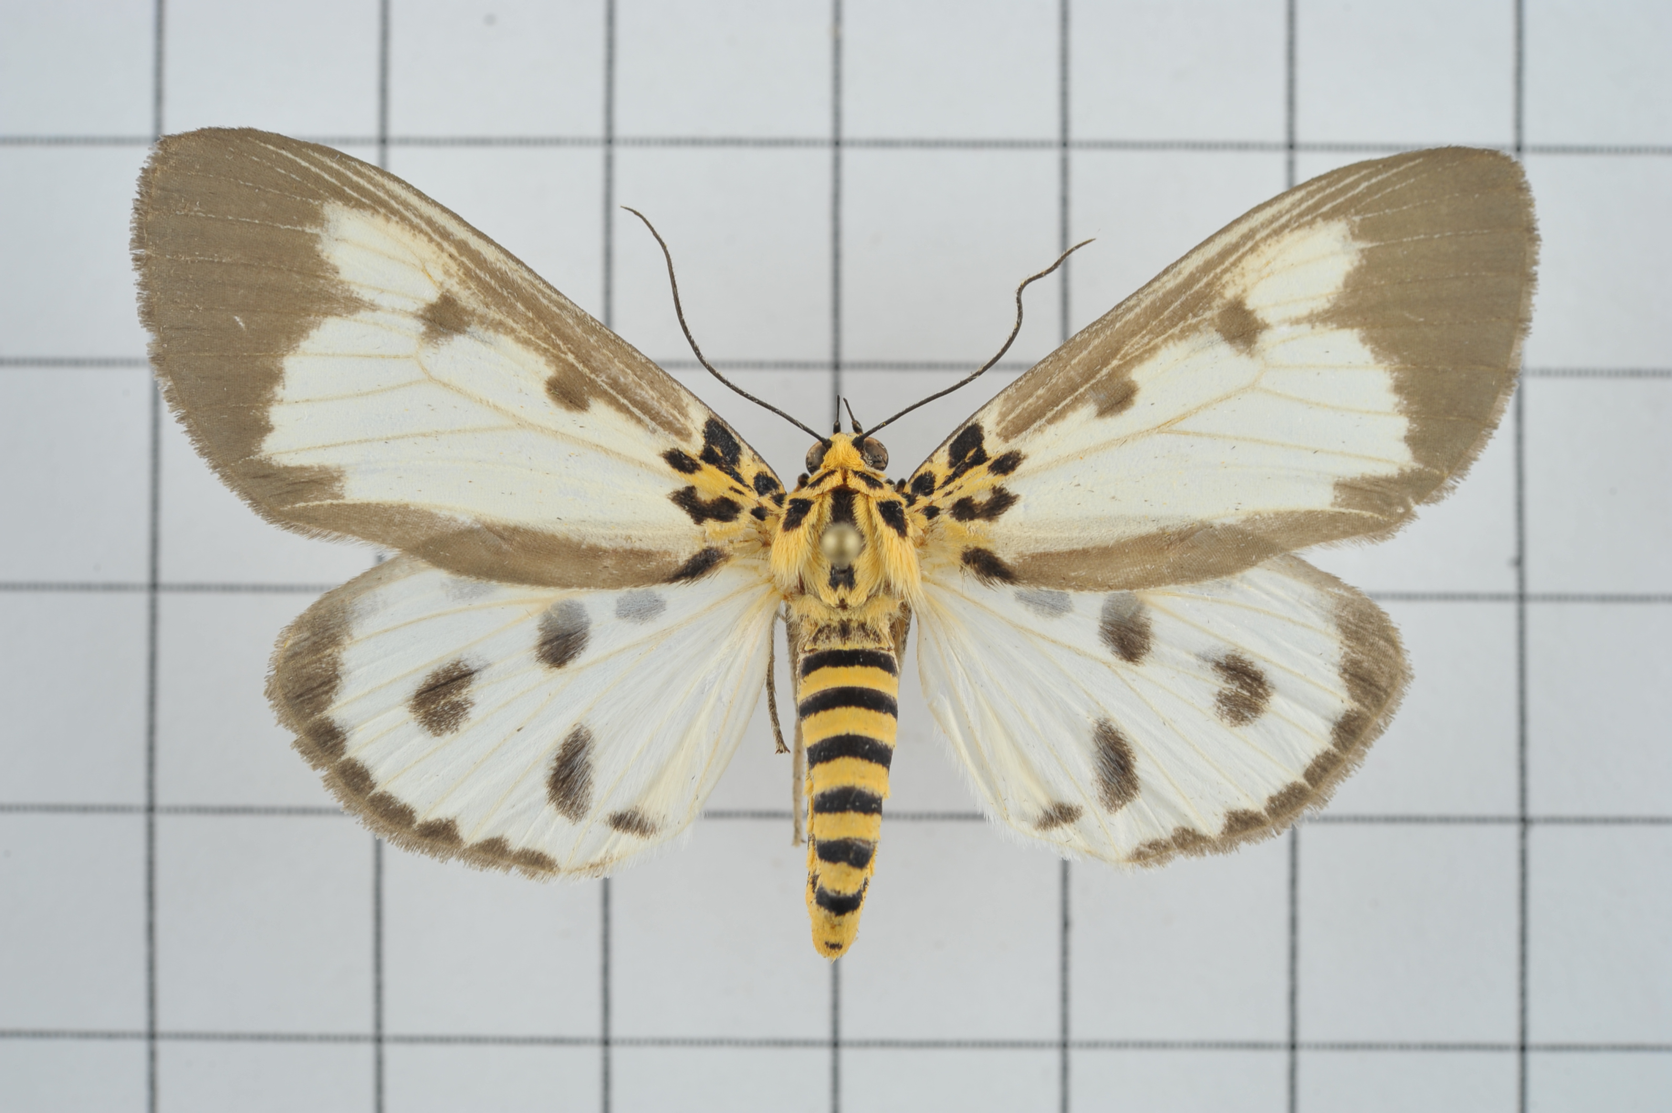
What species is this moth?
Asota plana lacteata
